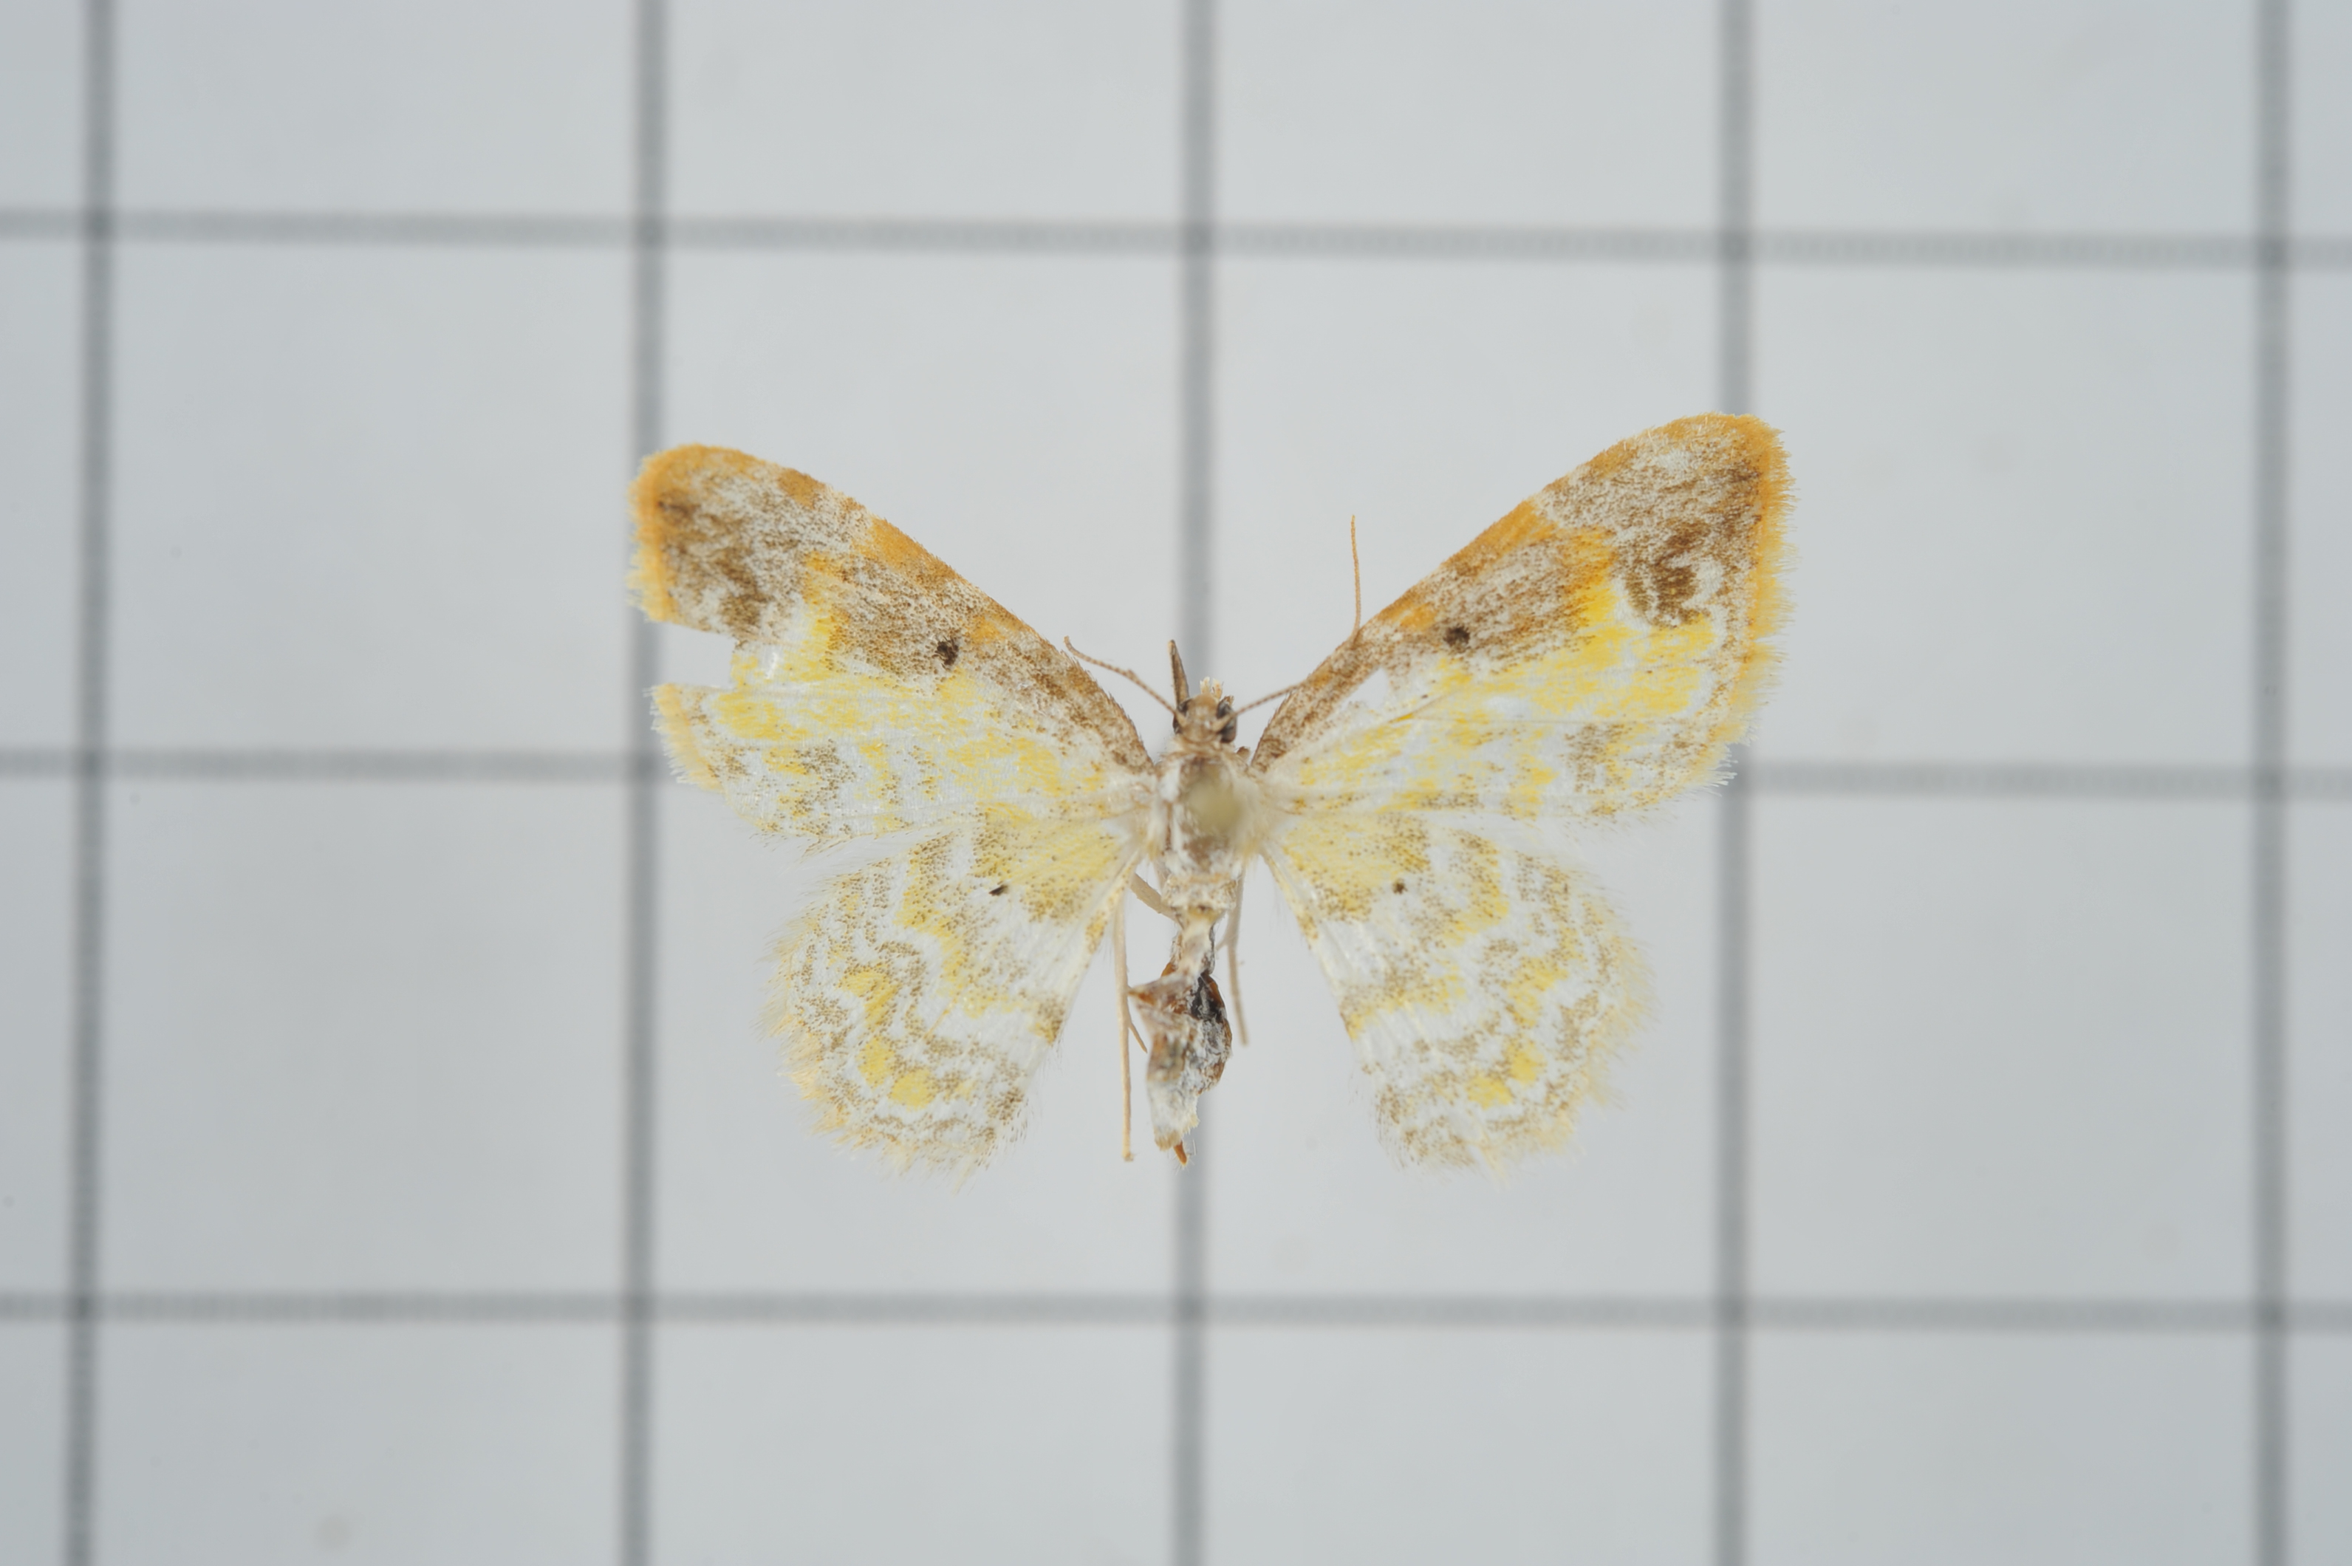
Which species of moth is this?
Acolutha pictaria imbecilla
